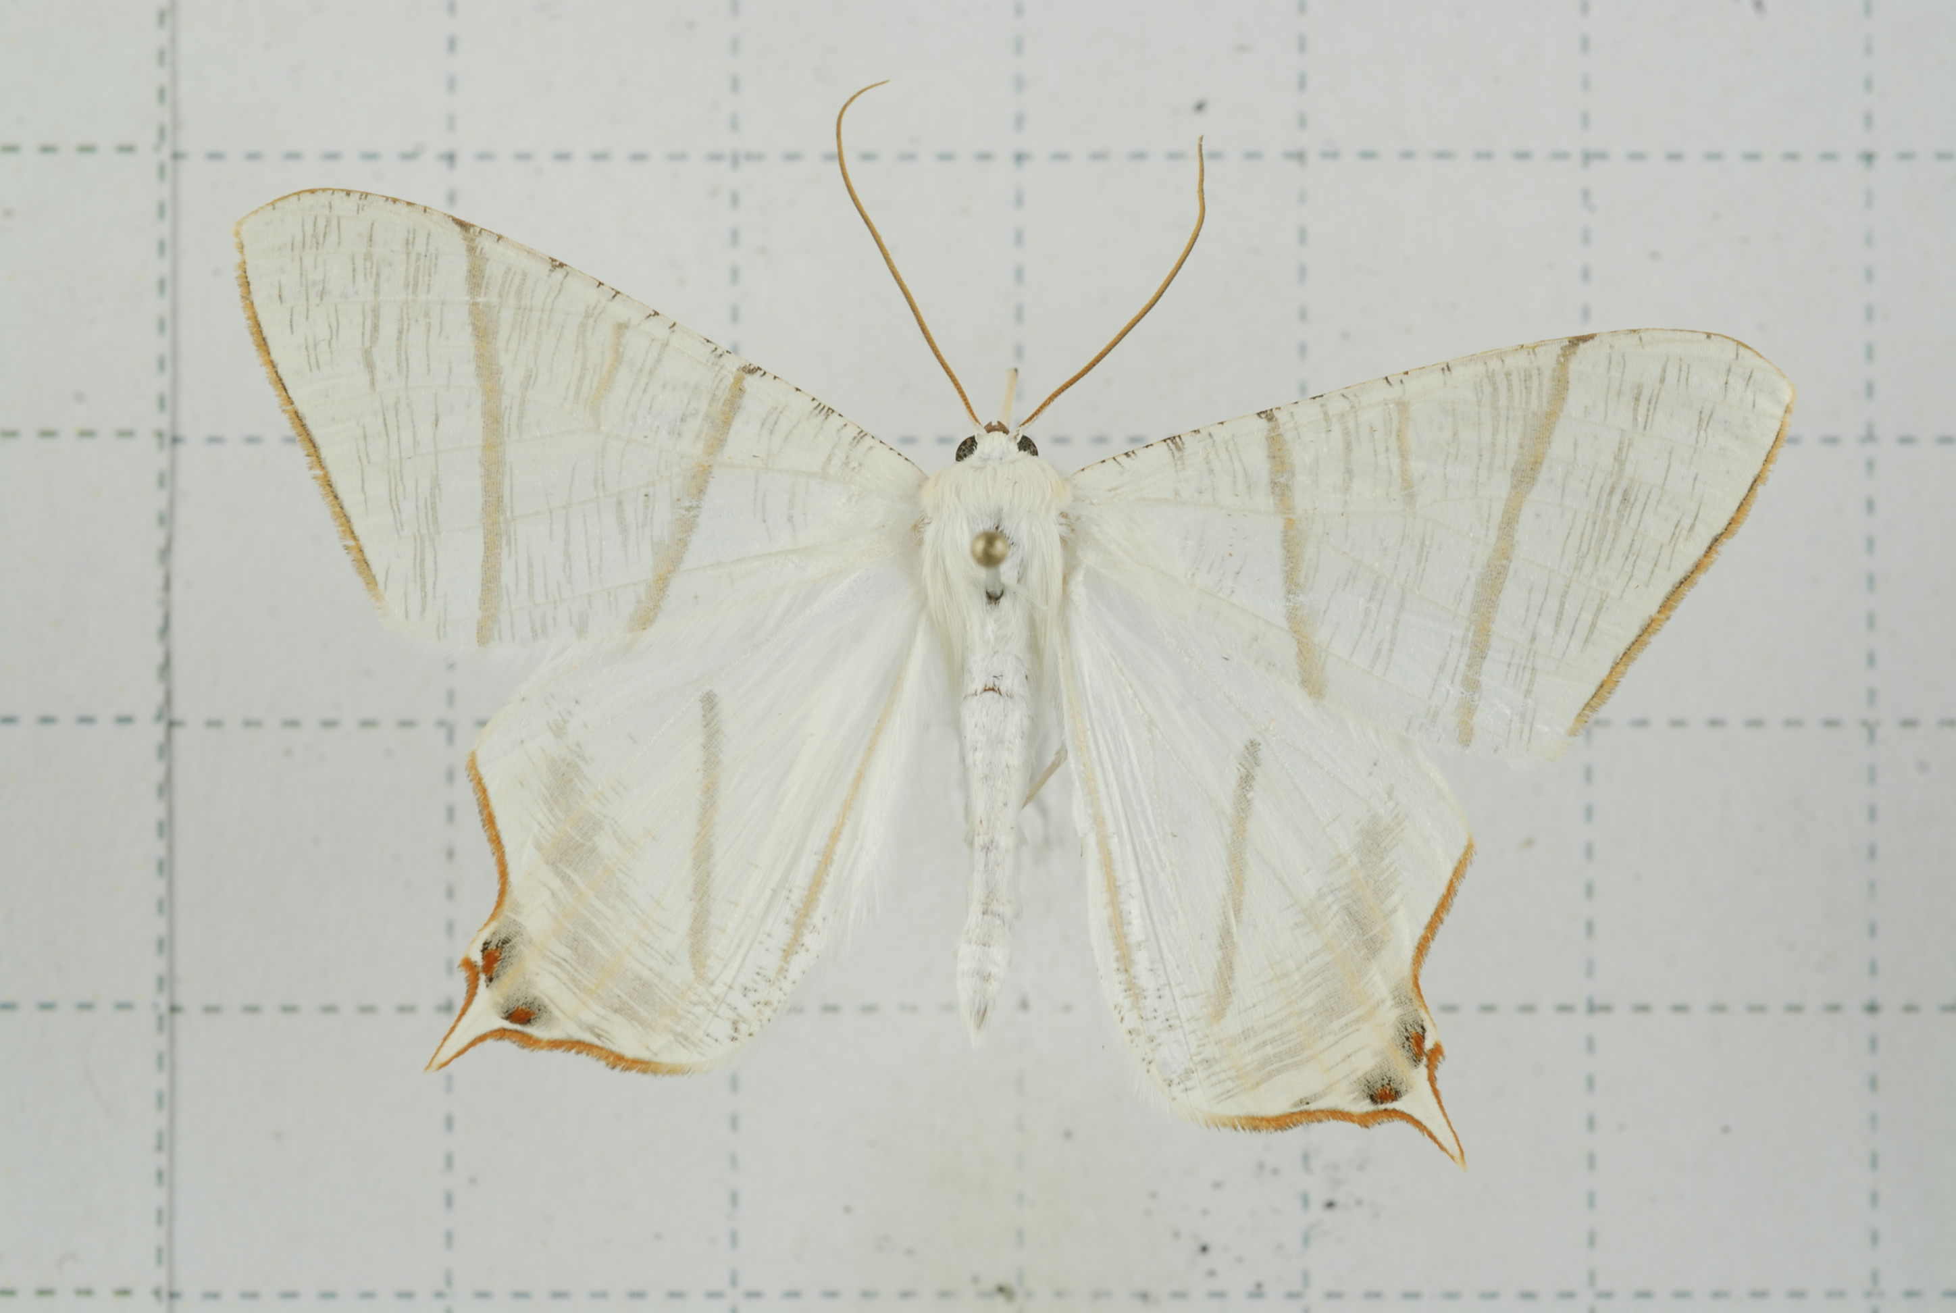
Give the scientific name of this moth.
Ourapteryx yerburii virescens
